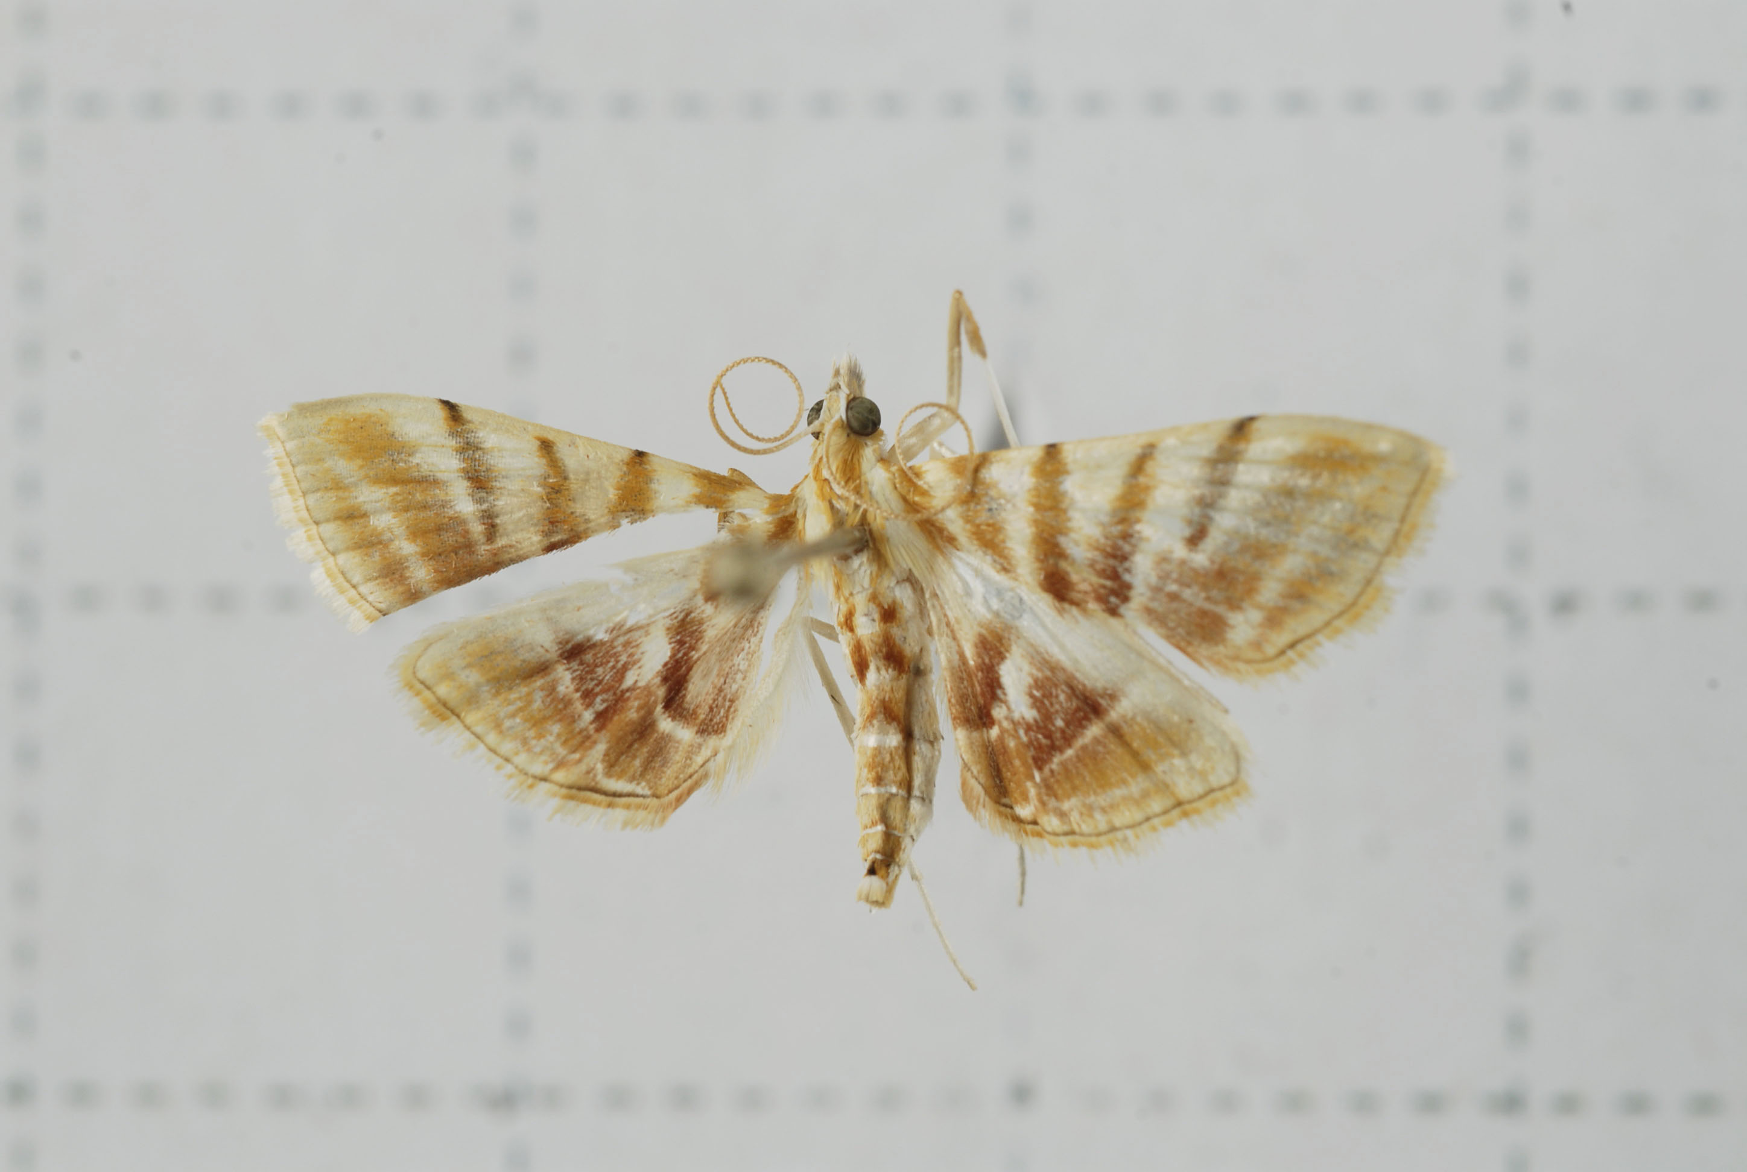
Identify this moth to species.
Pagyda auroralis
